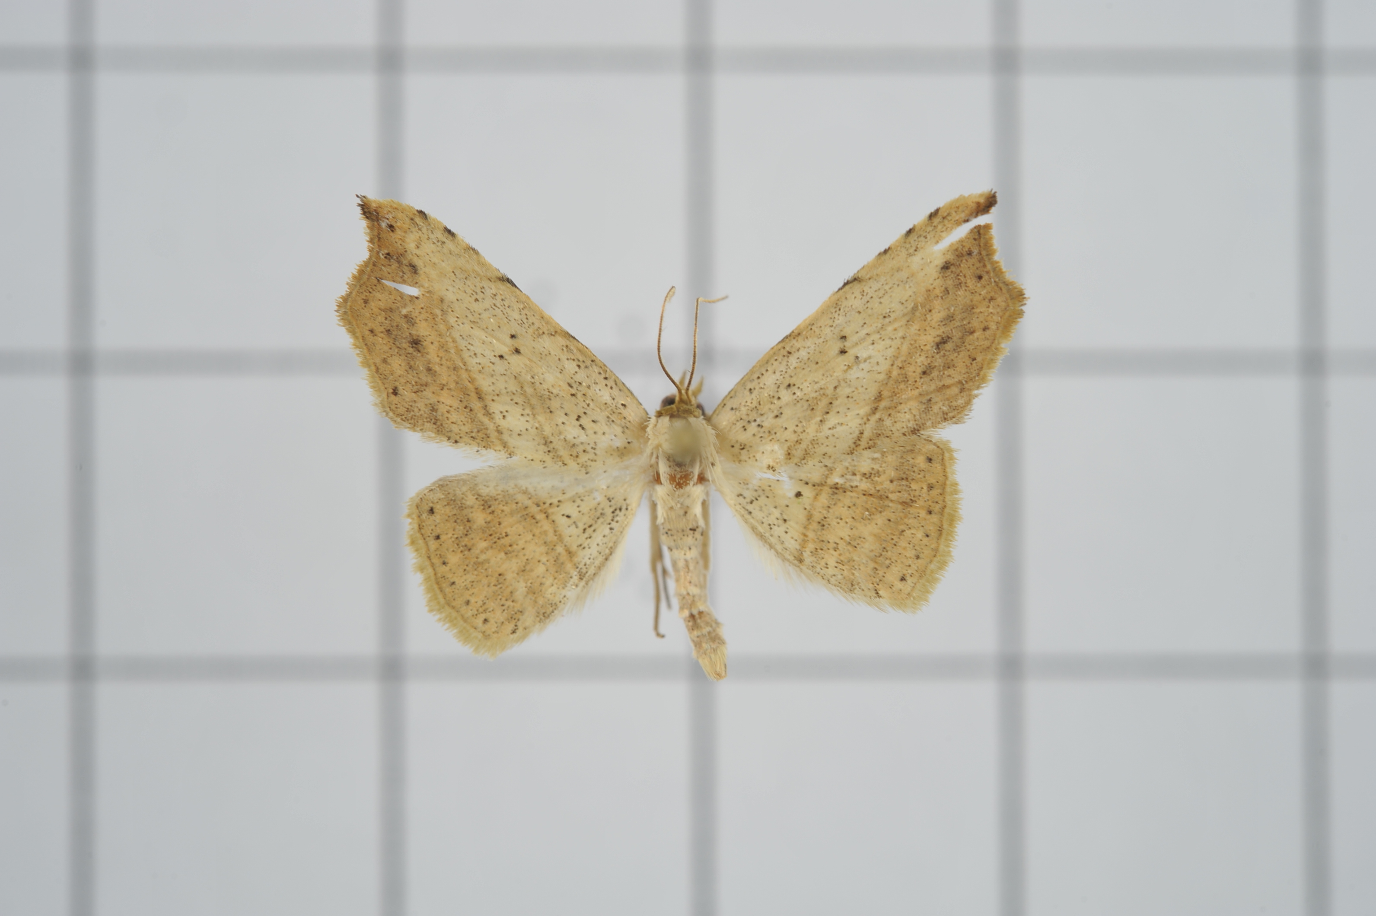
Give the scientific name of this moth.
Corgatha atrifalcis
